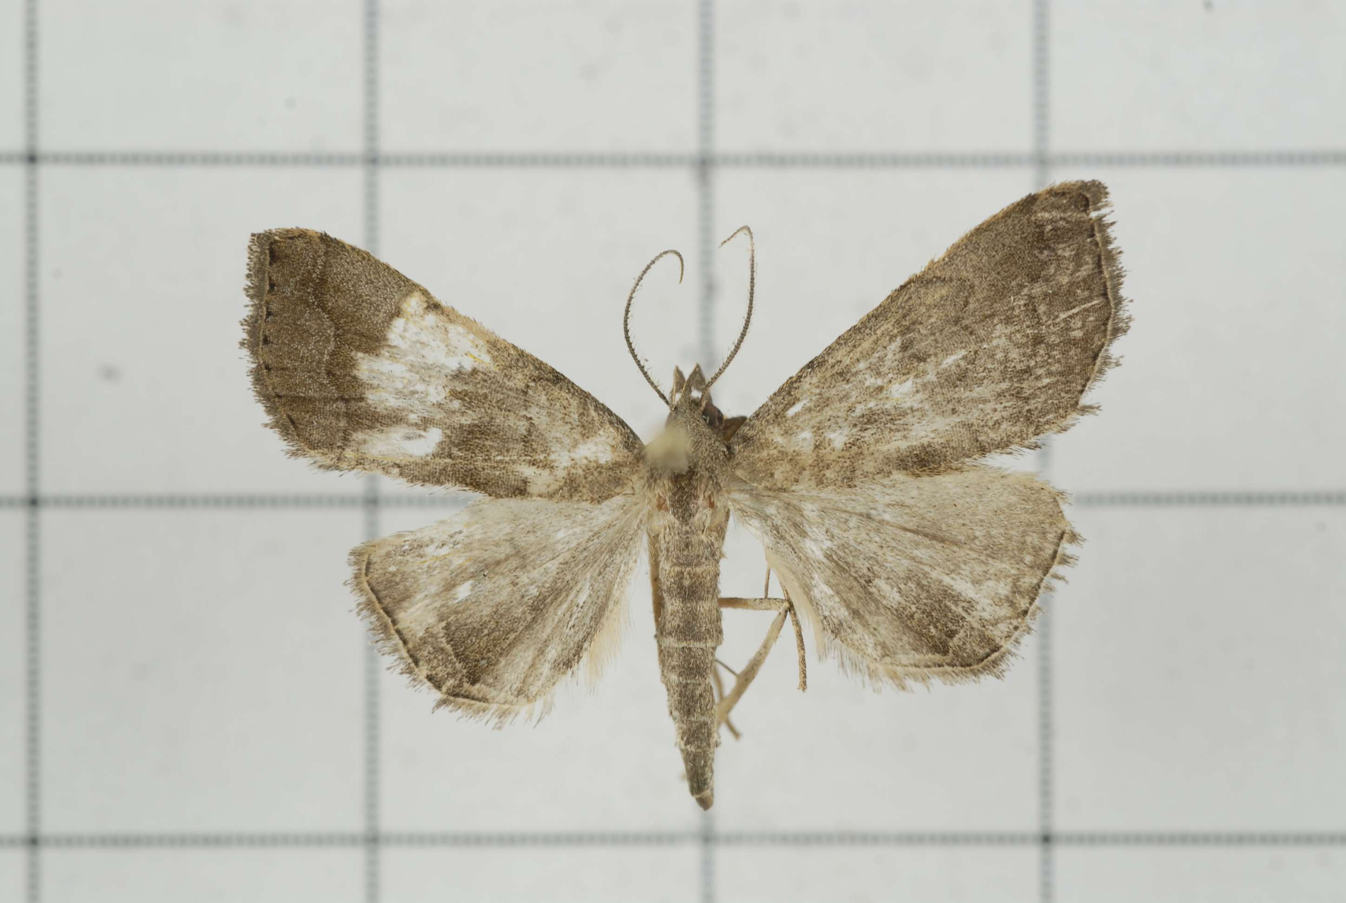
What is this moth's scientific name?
Herminia undulata
